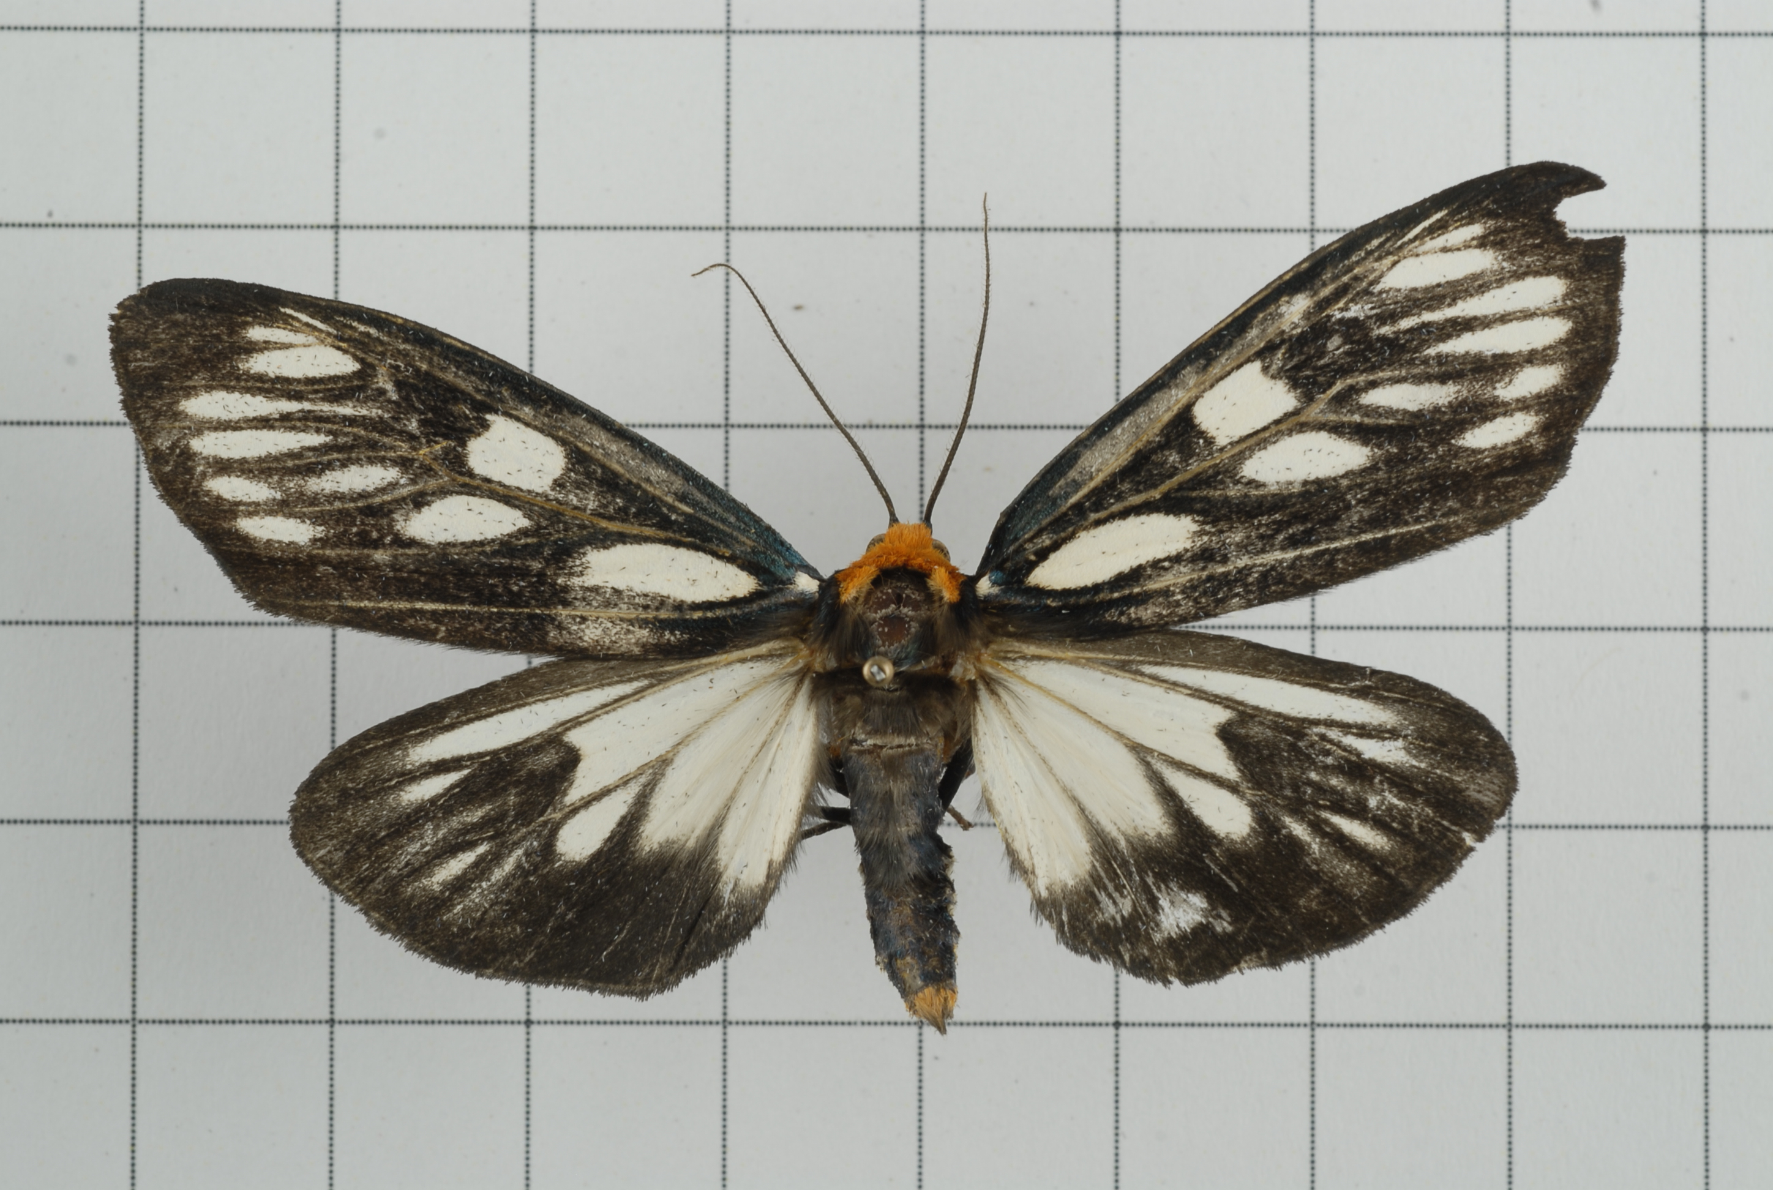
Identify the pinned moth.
Macrobrochis gigas
